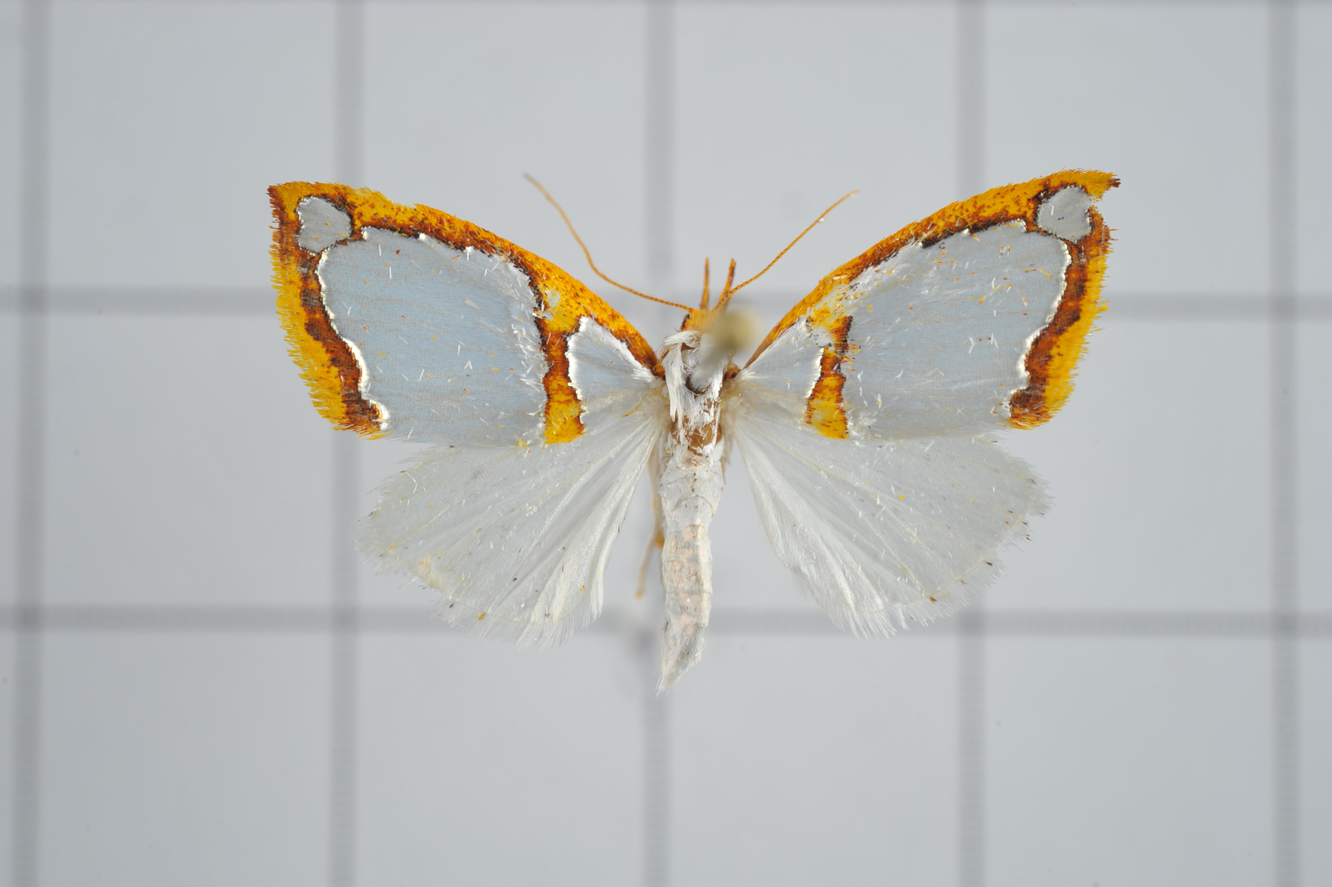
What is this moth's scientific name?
Titulcia confictella
